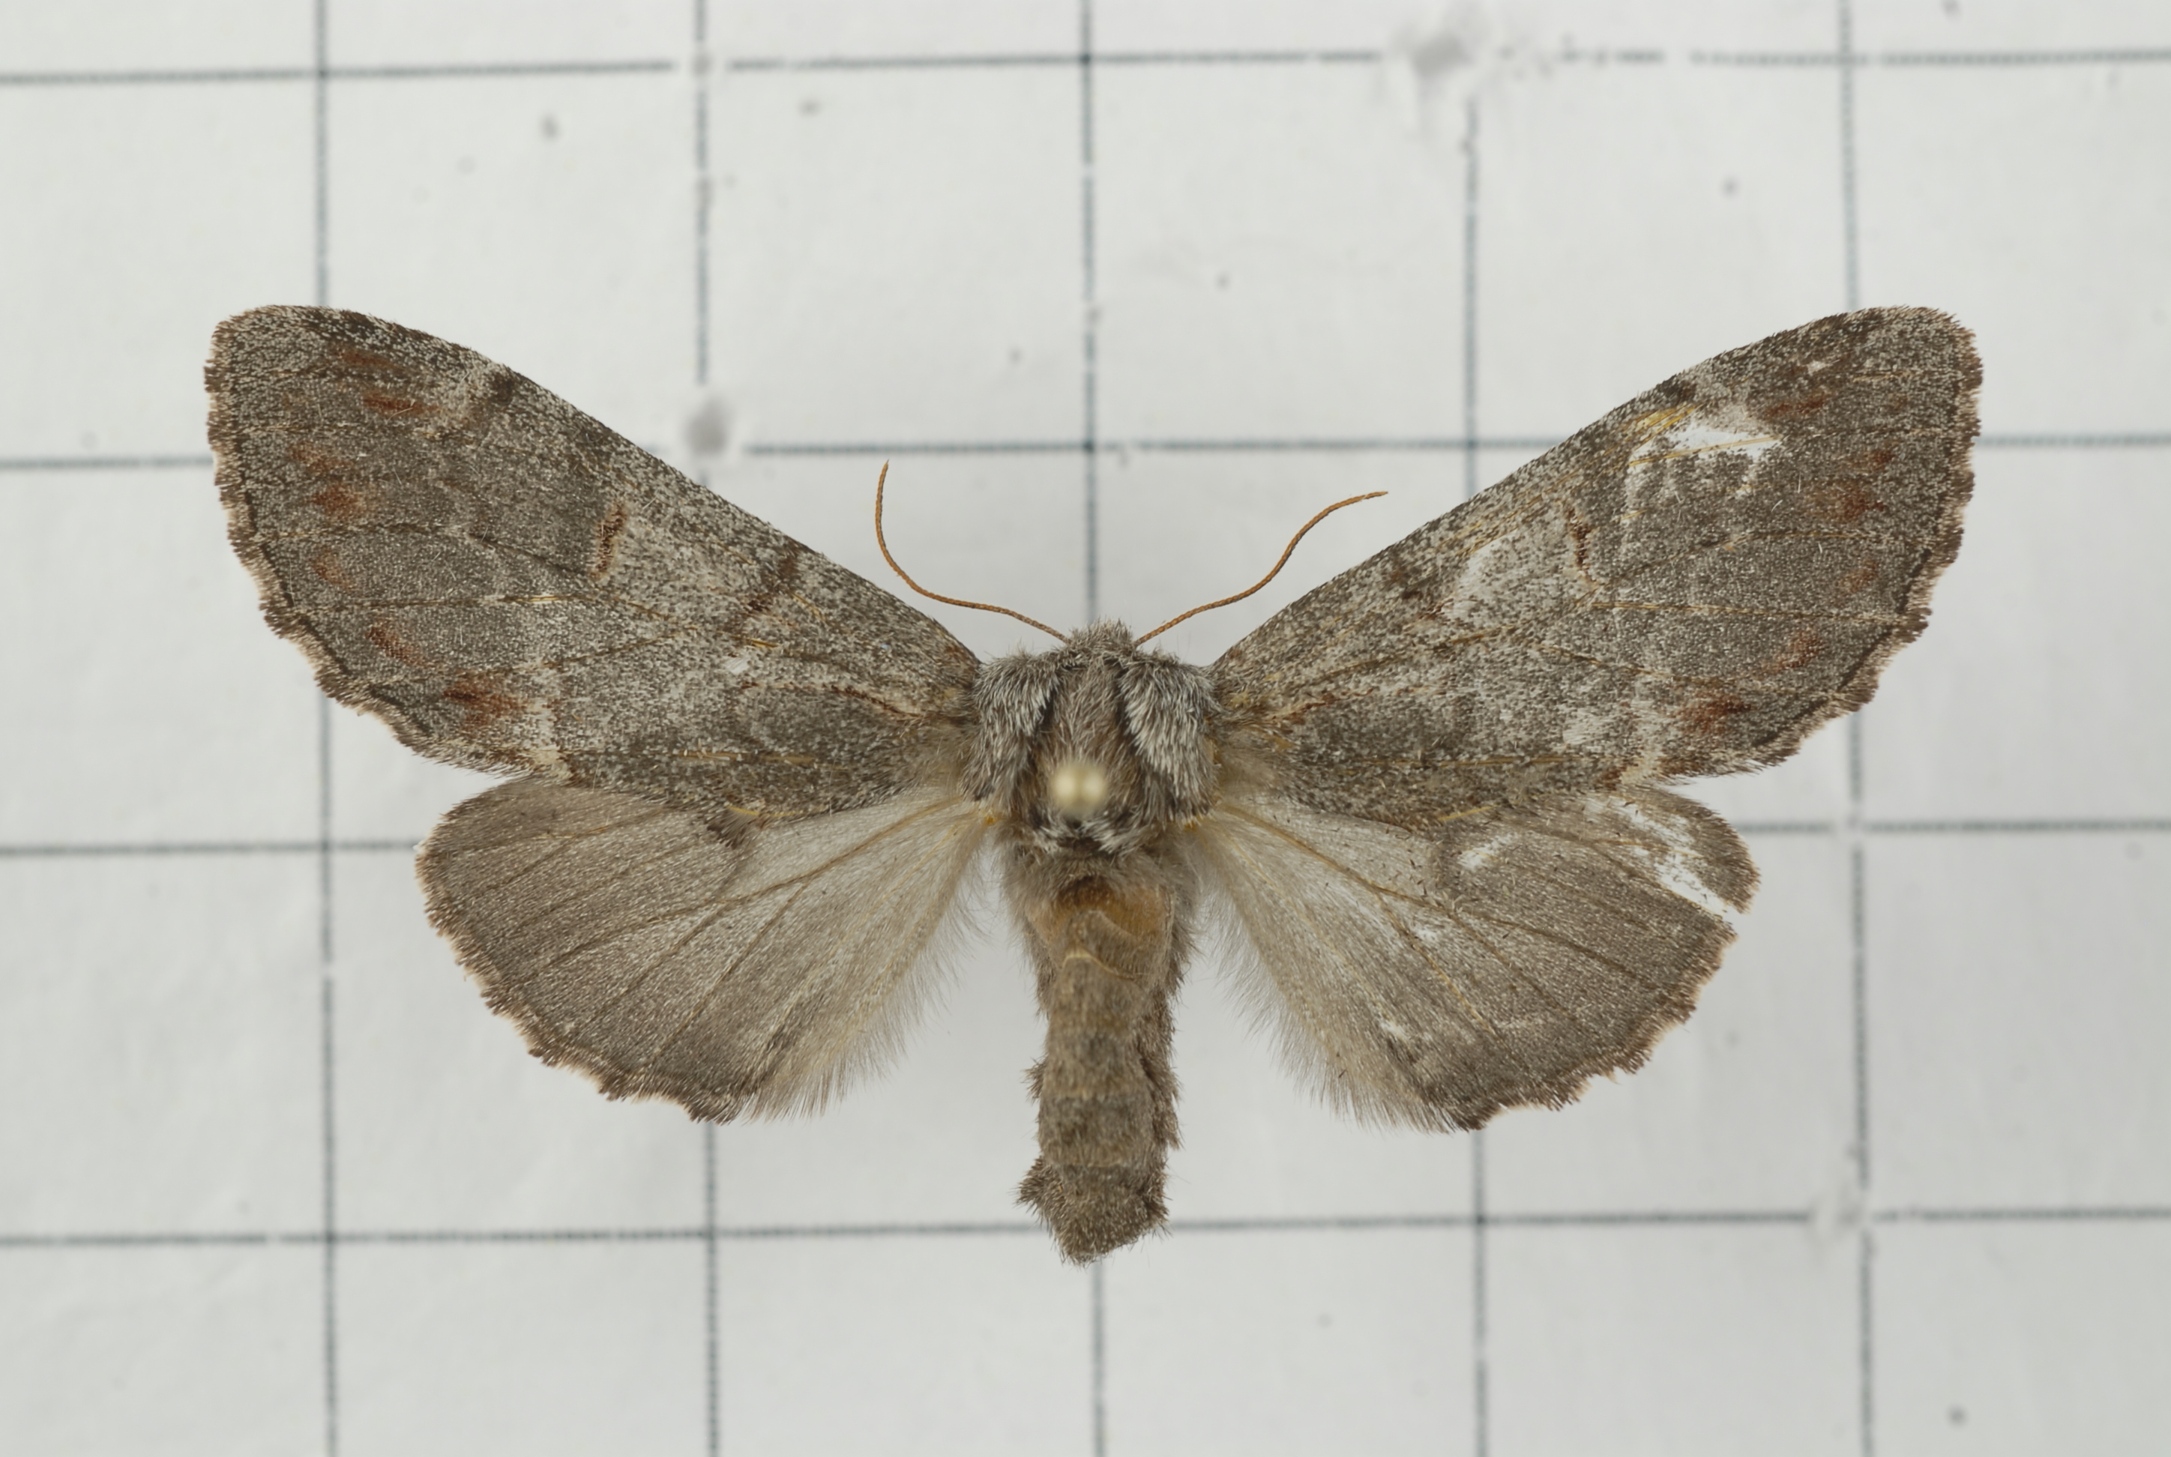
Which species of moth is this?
Notodonta griseotincta
